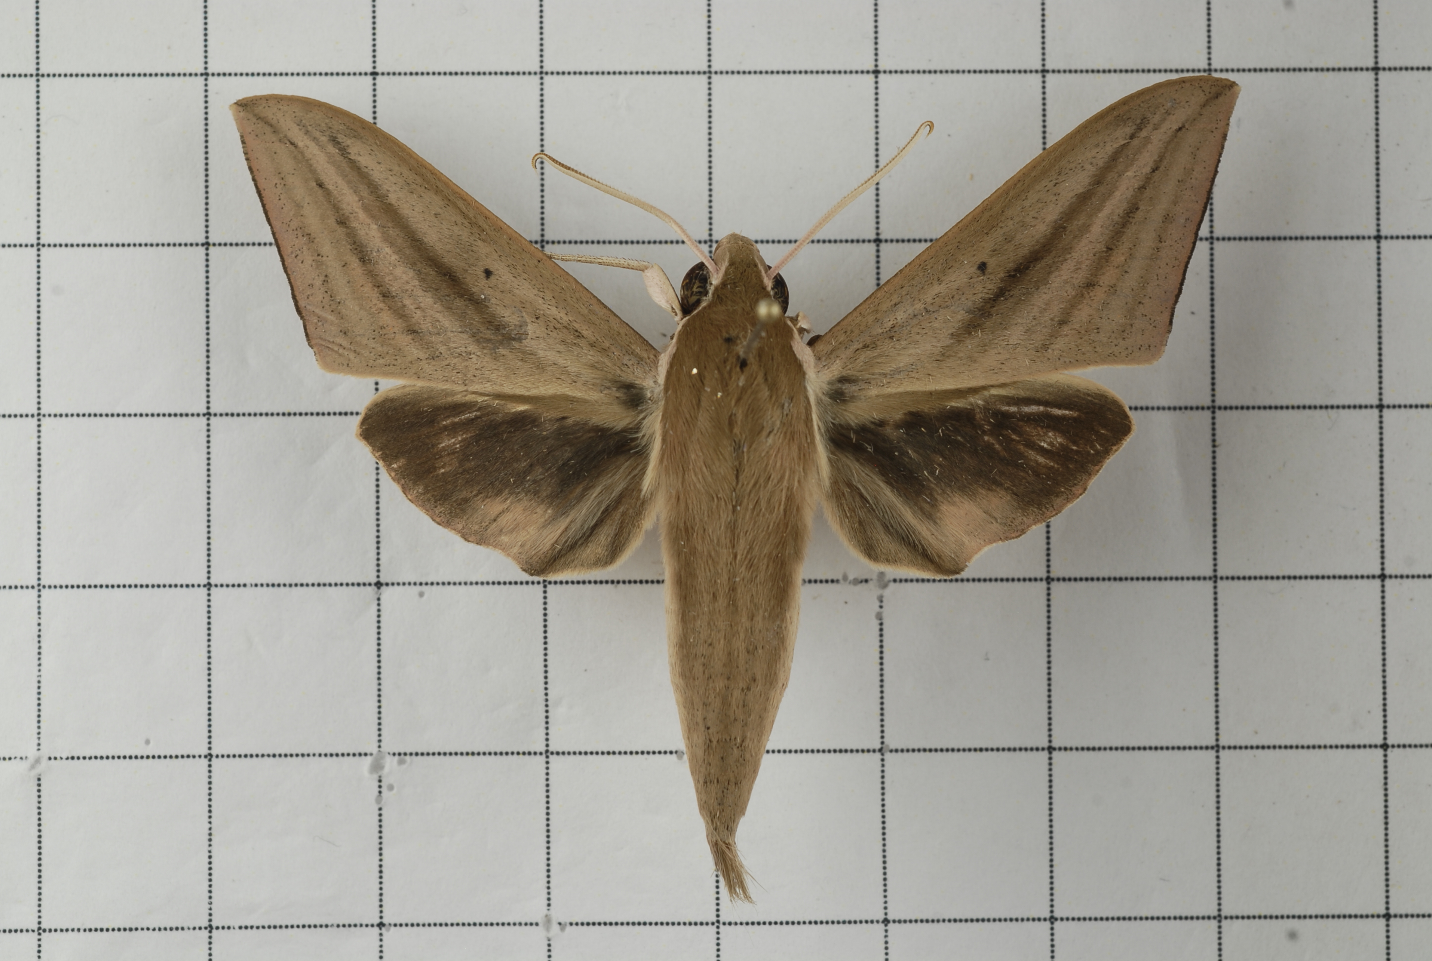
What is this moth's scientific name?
Theretra lucasii
